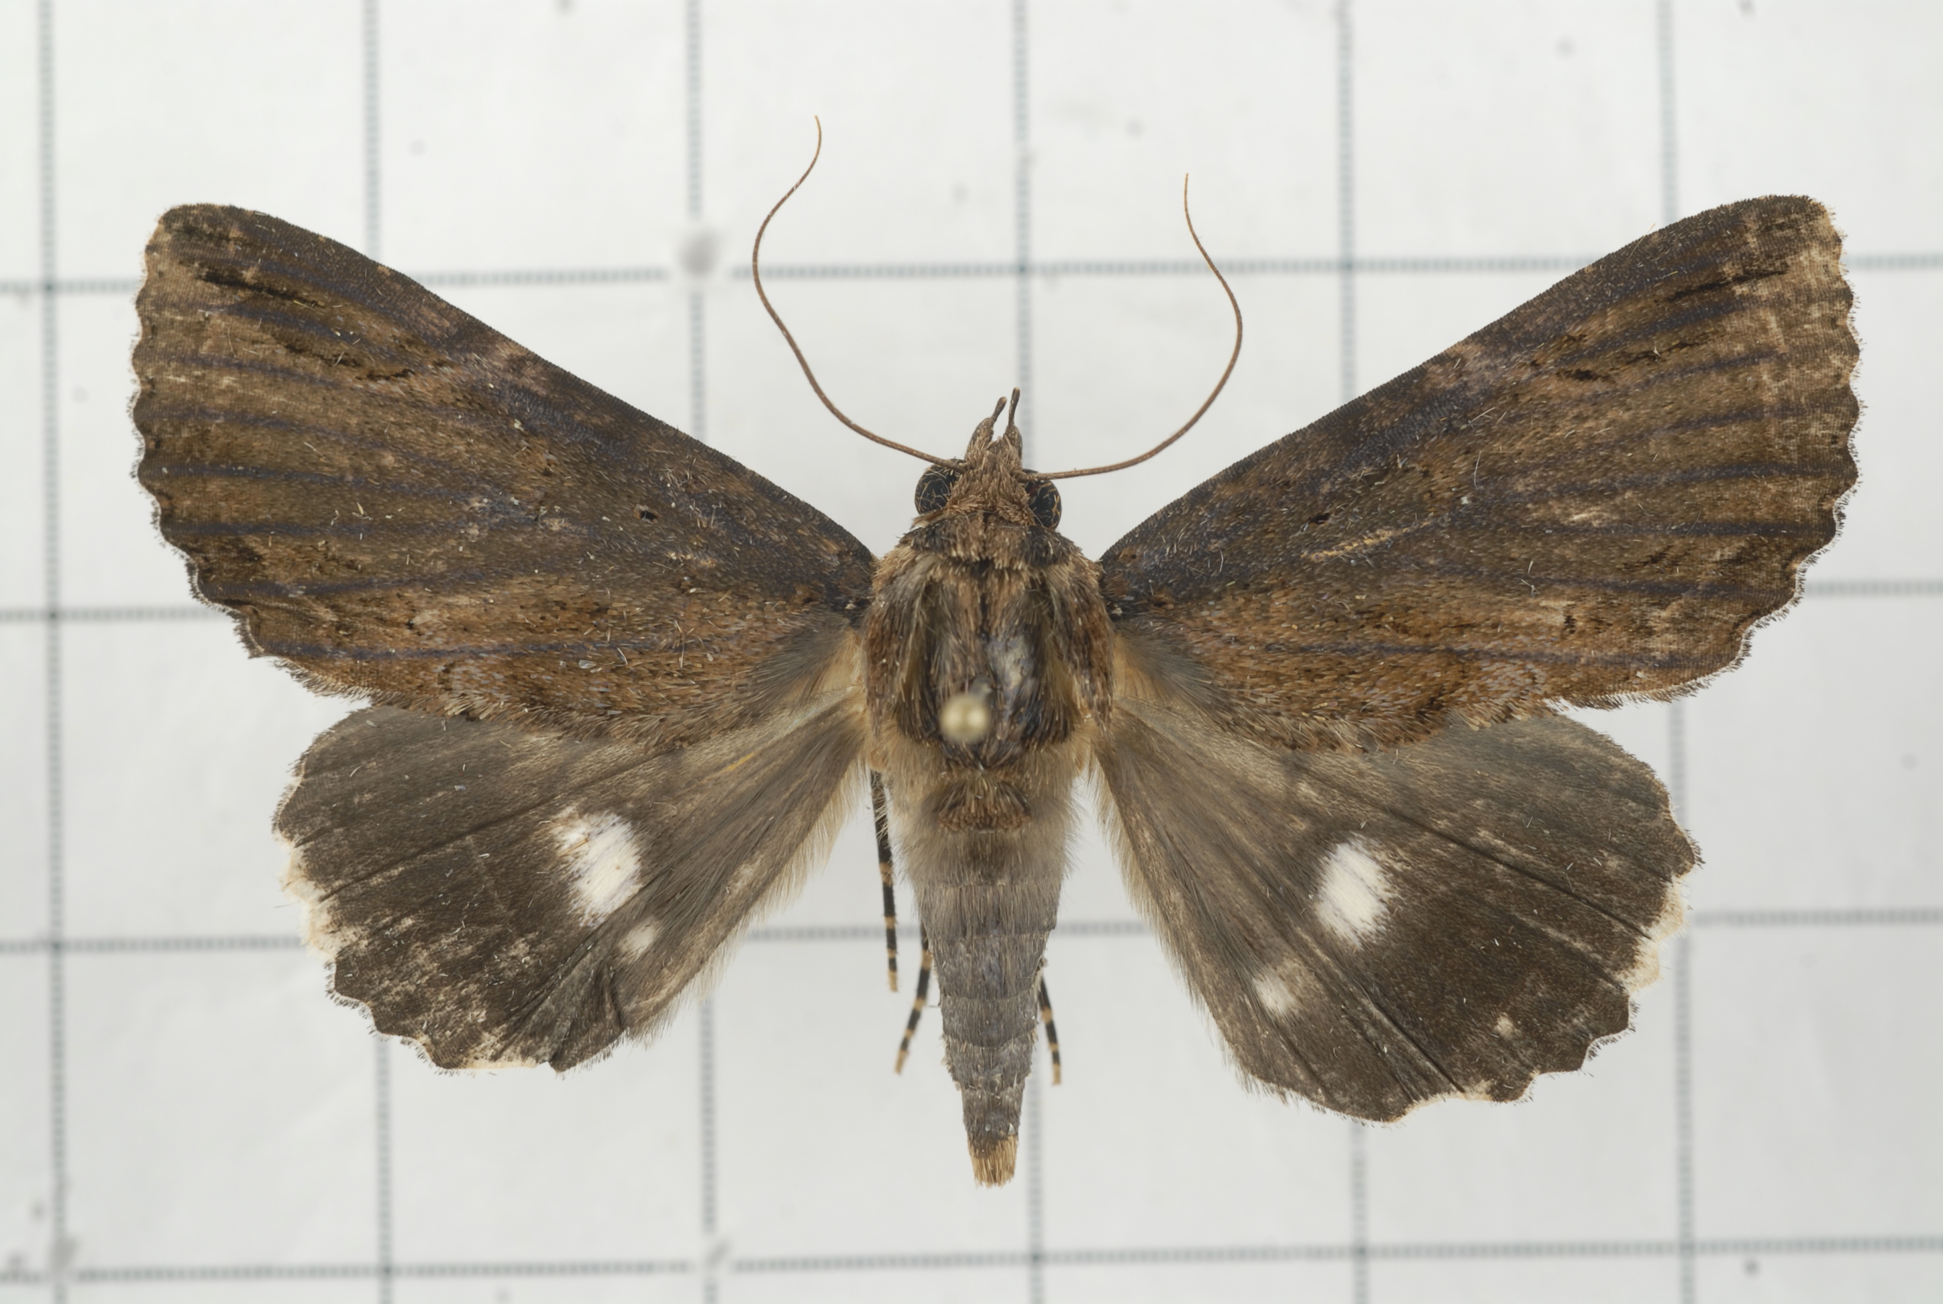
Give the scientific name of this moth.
Ercheia cyllaria
